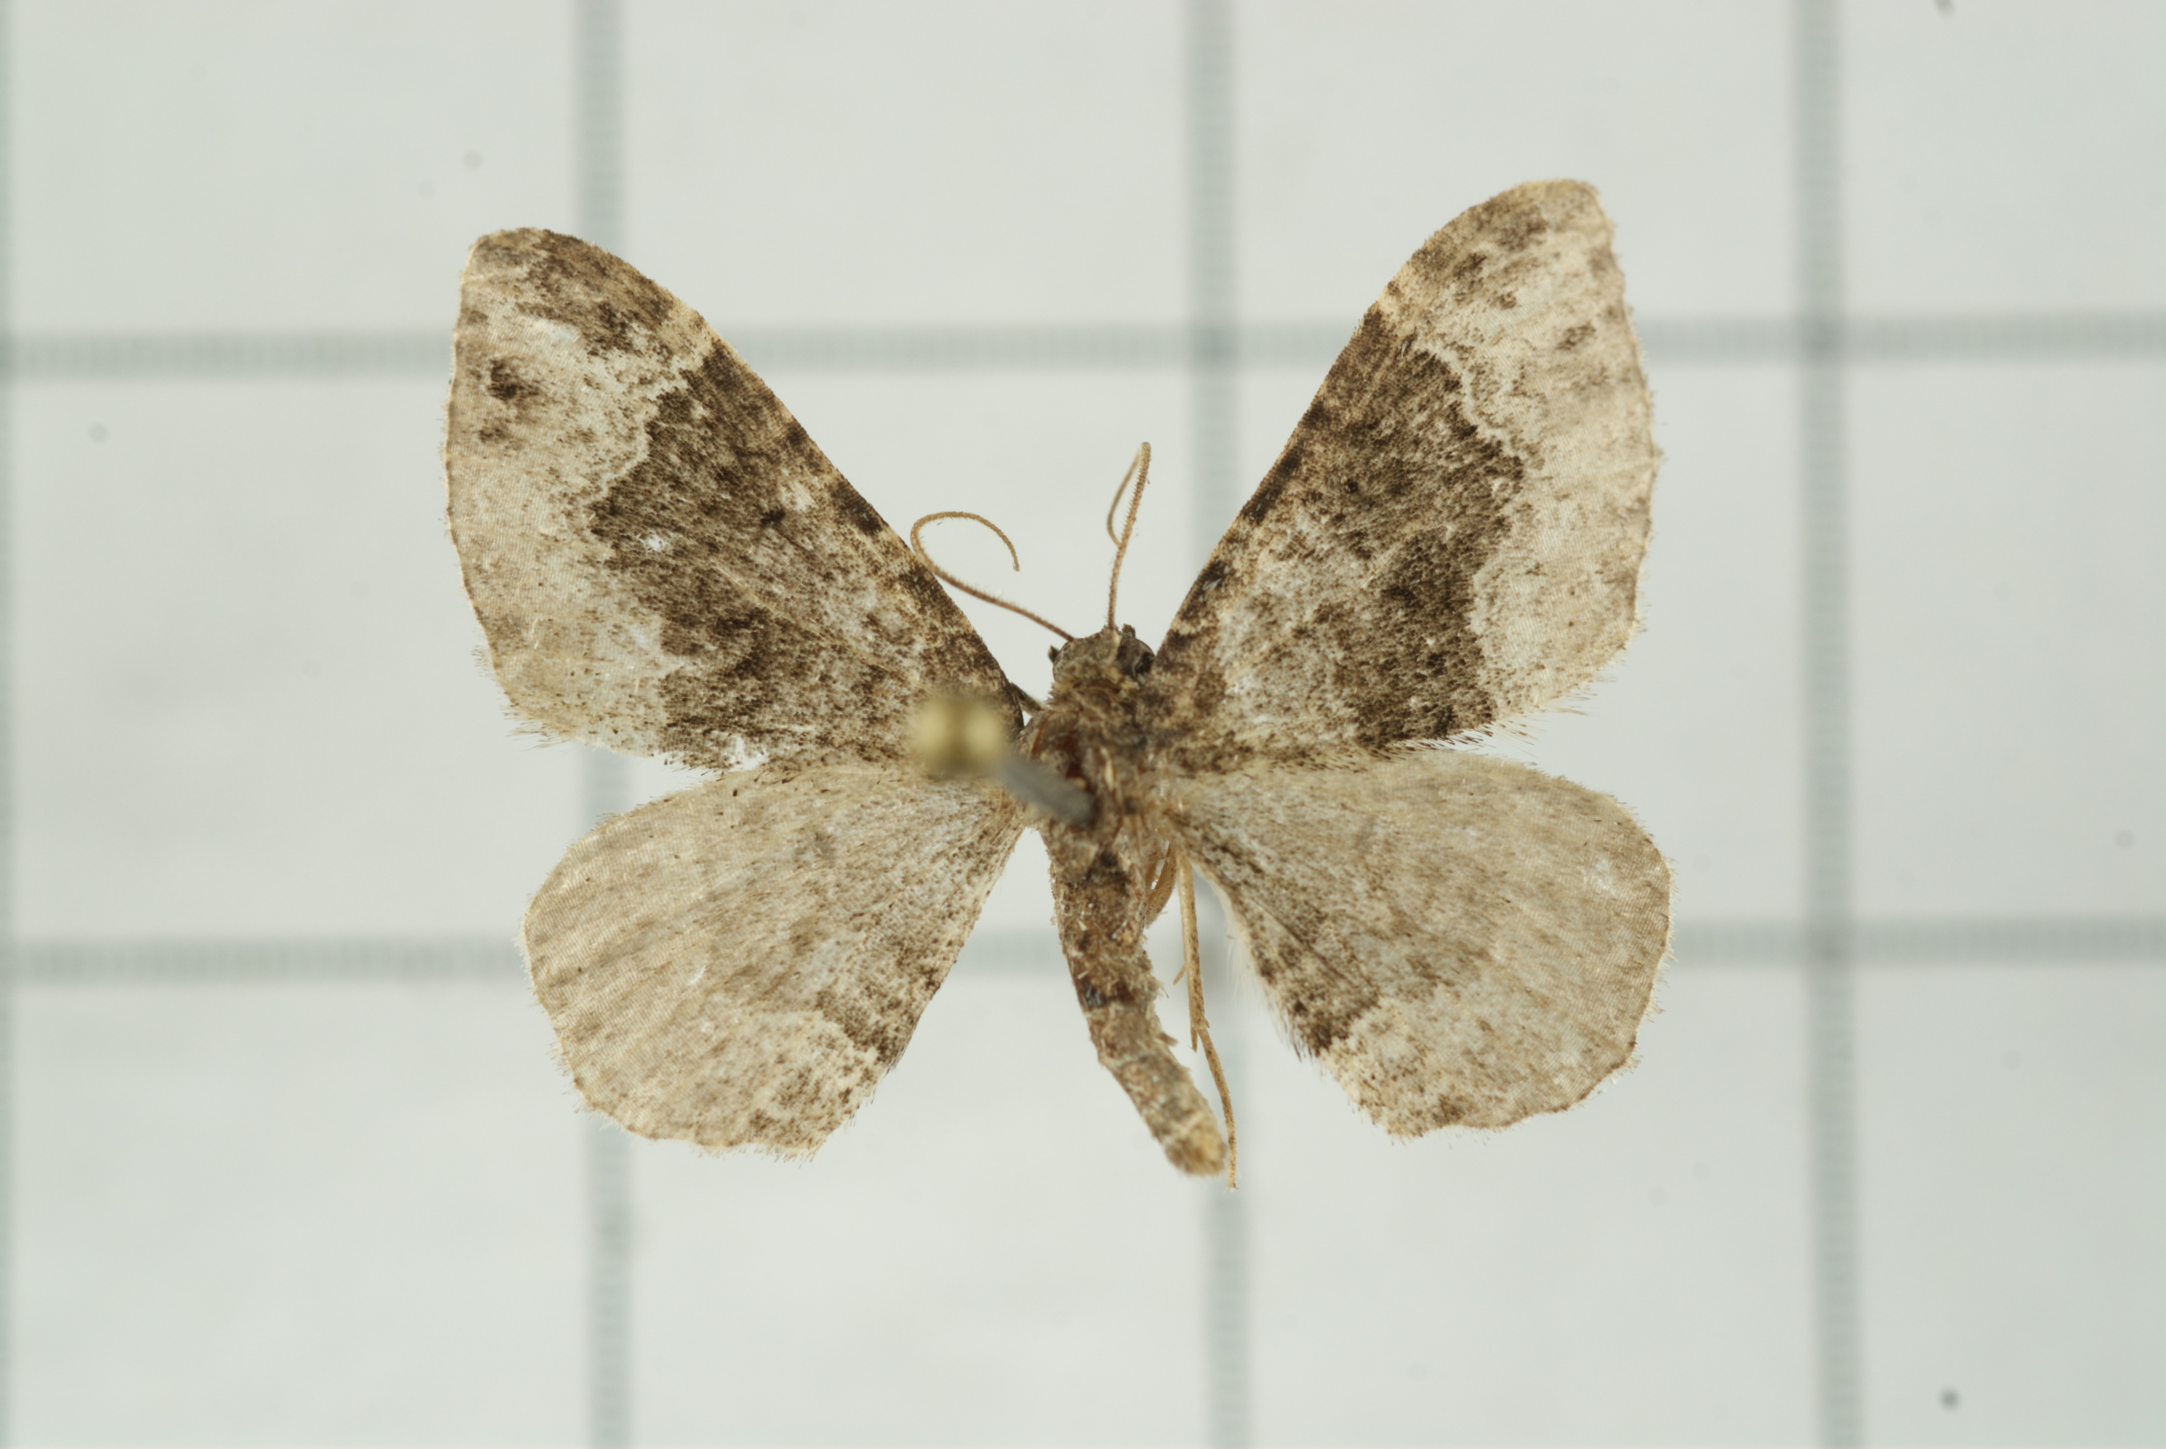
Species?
Xanthorhoe saturata
